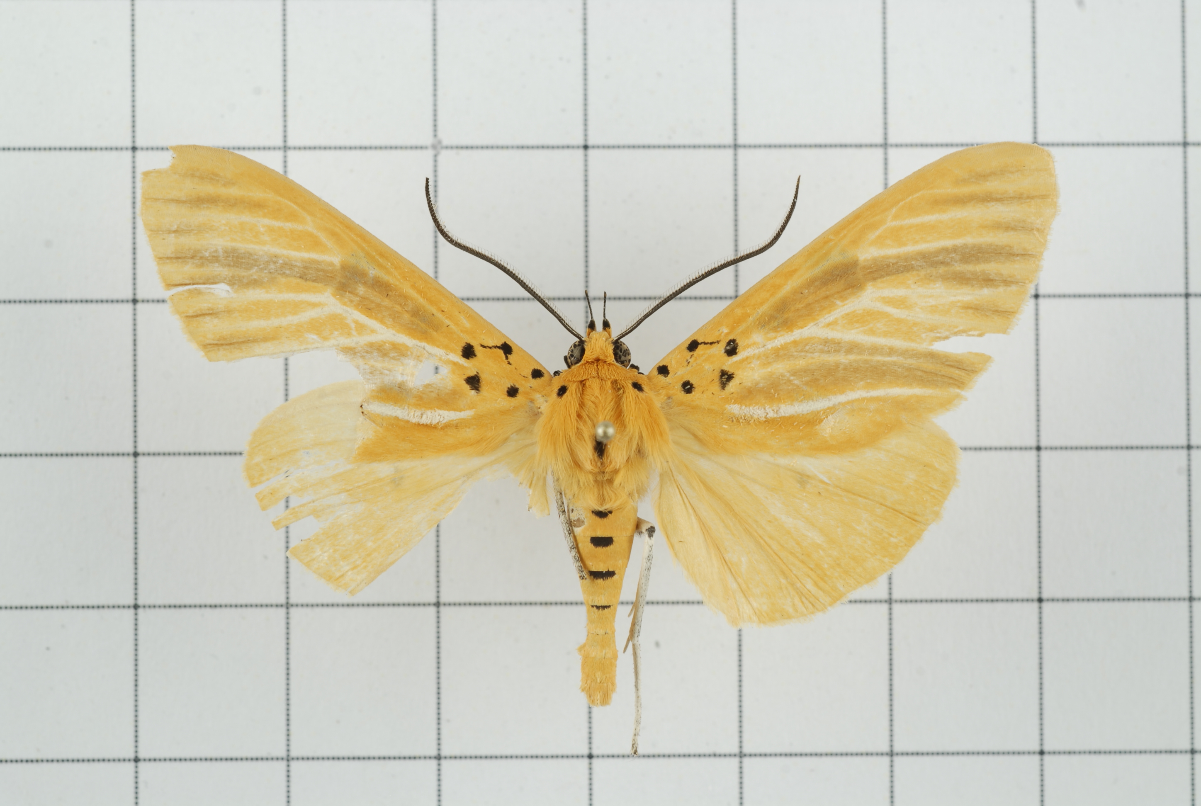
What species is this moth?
Asota egens confinis
